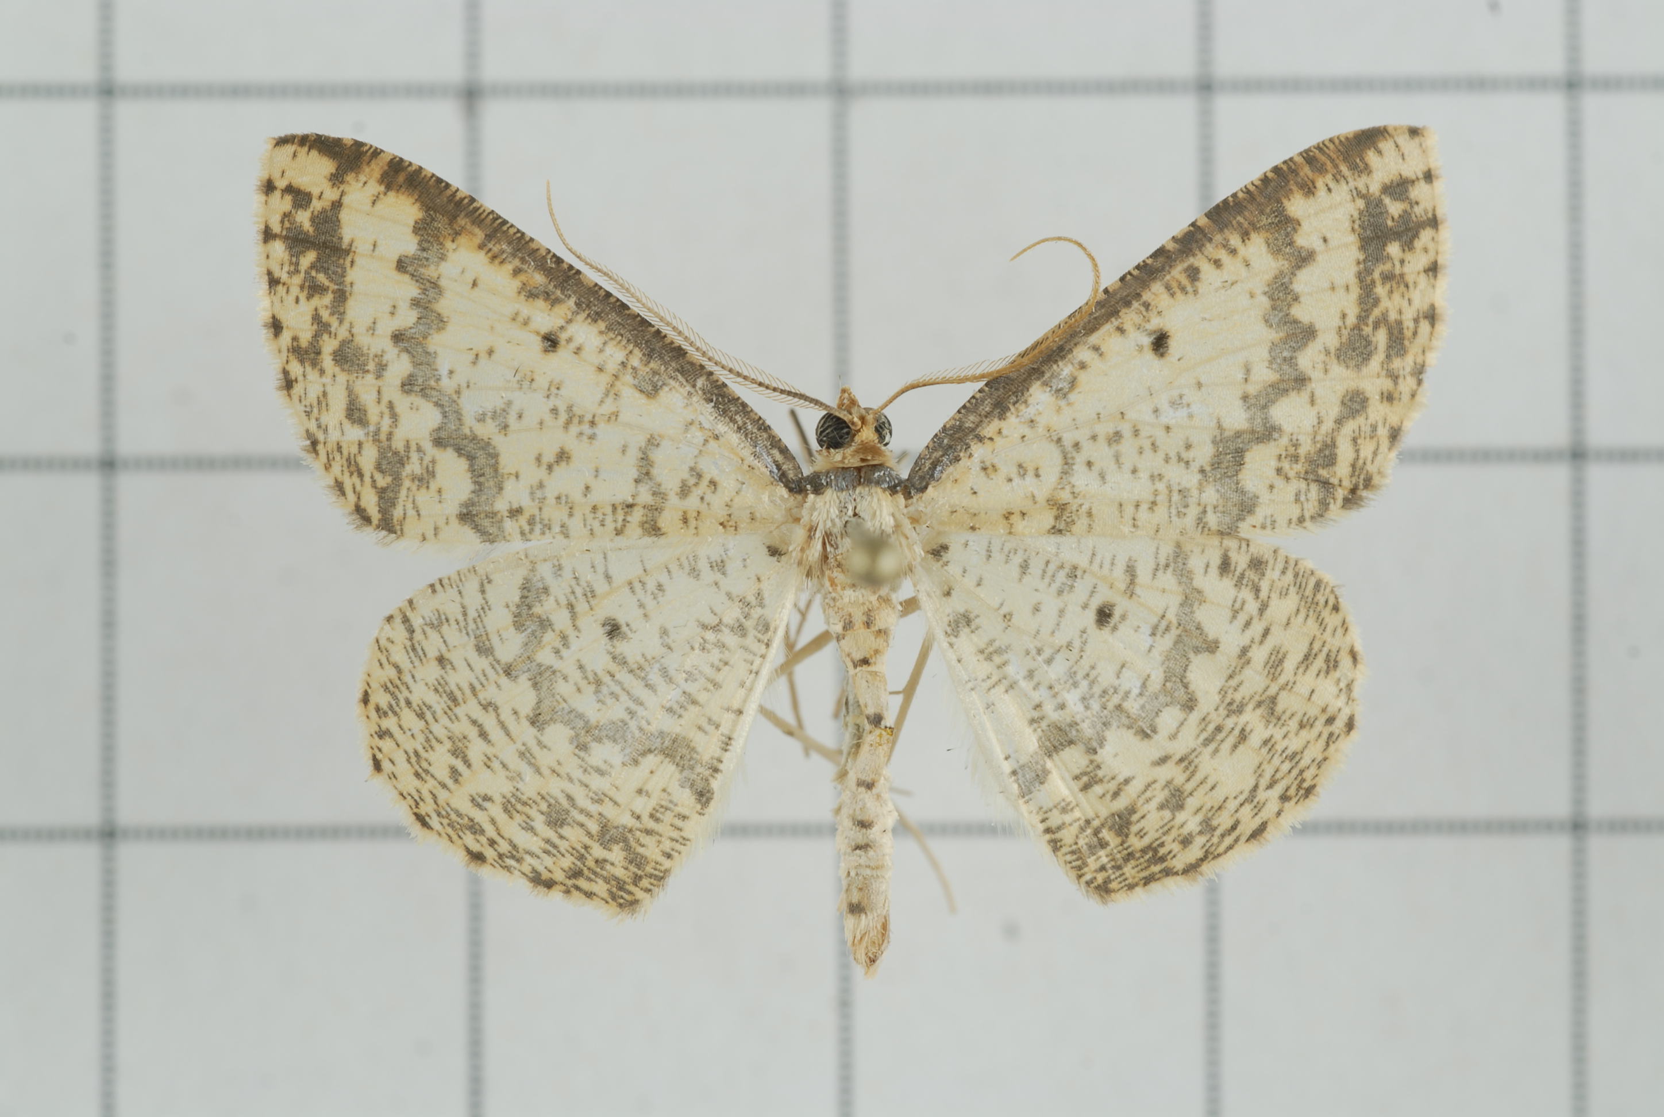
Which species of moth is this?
Synegia esther
